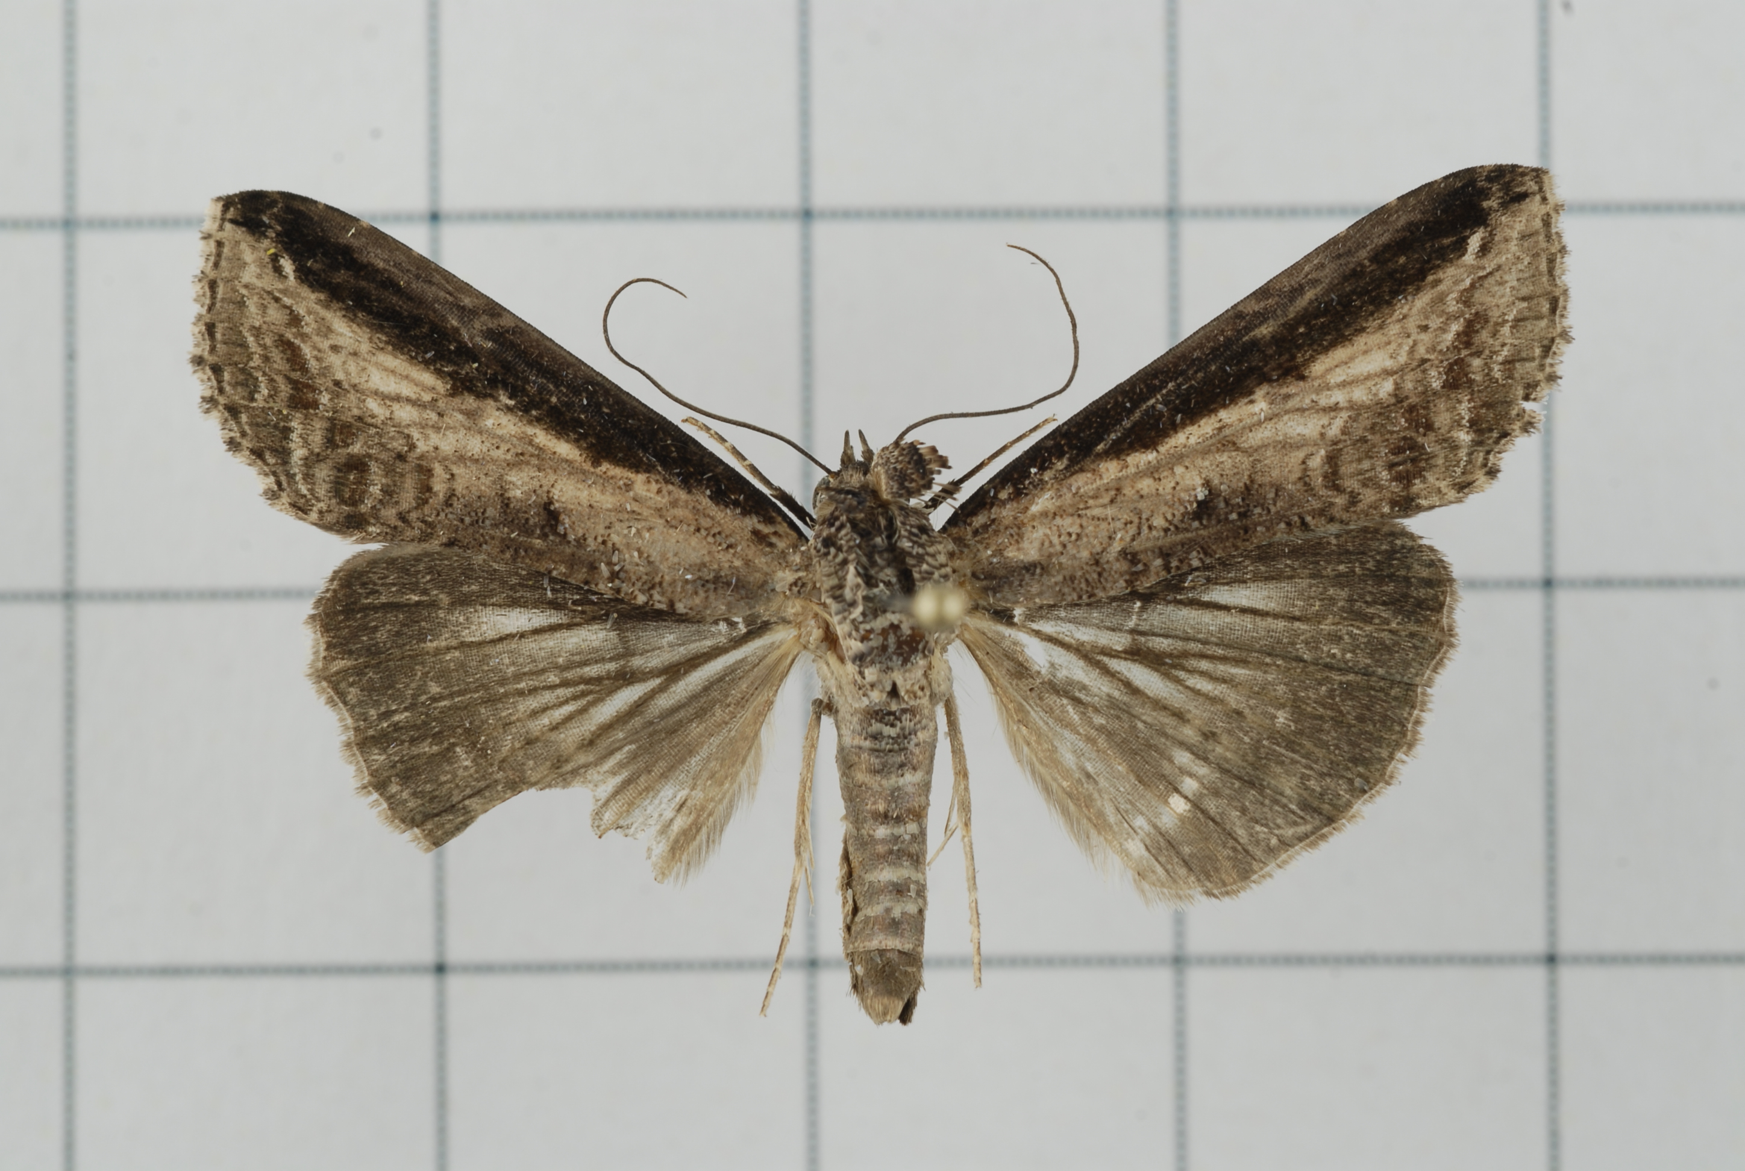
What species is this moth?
Lophoptera squammigera
